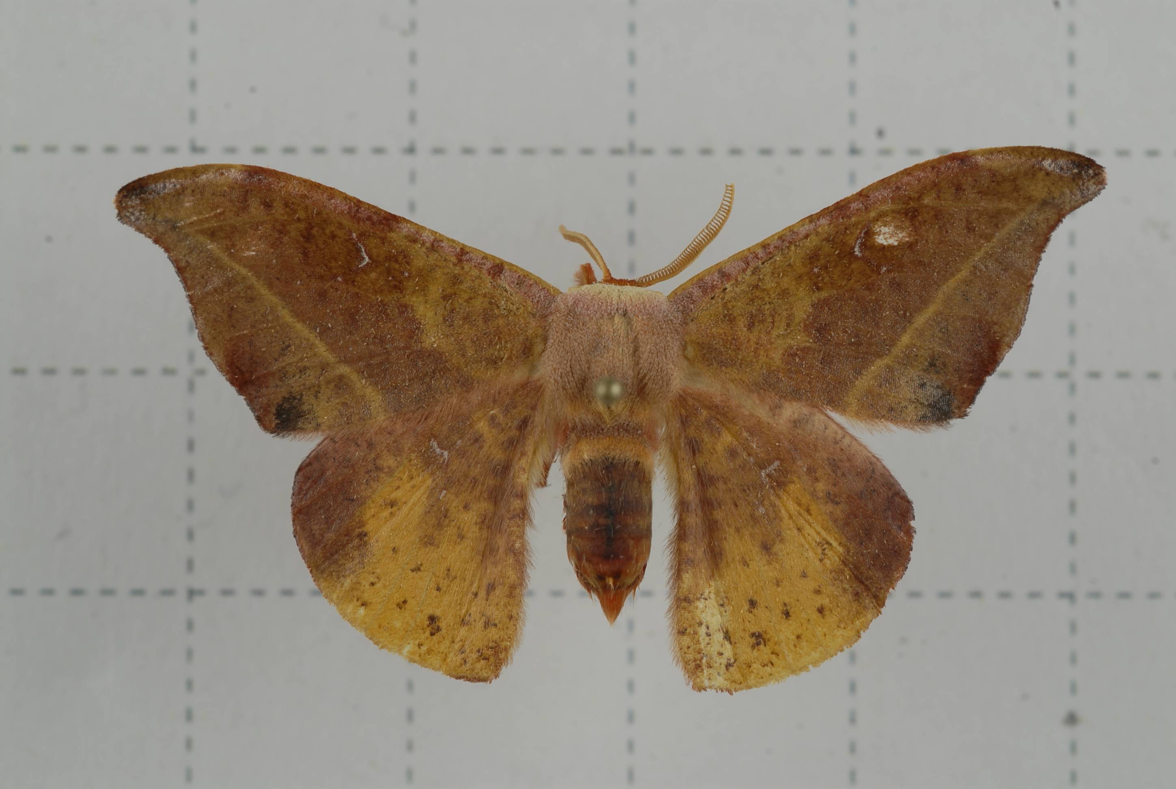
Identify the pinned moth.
Oreta extensa
